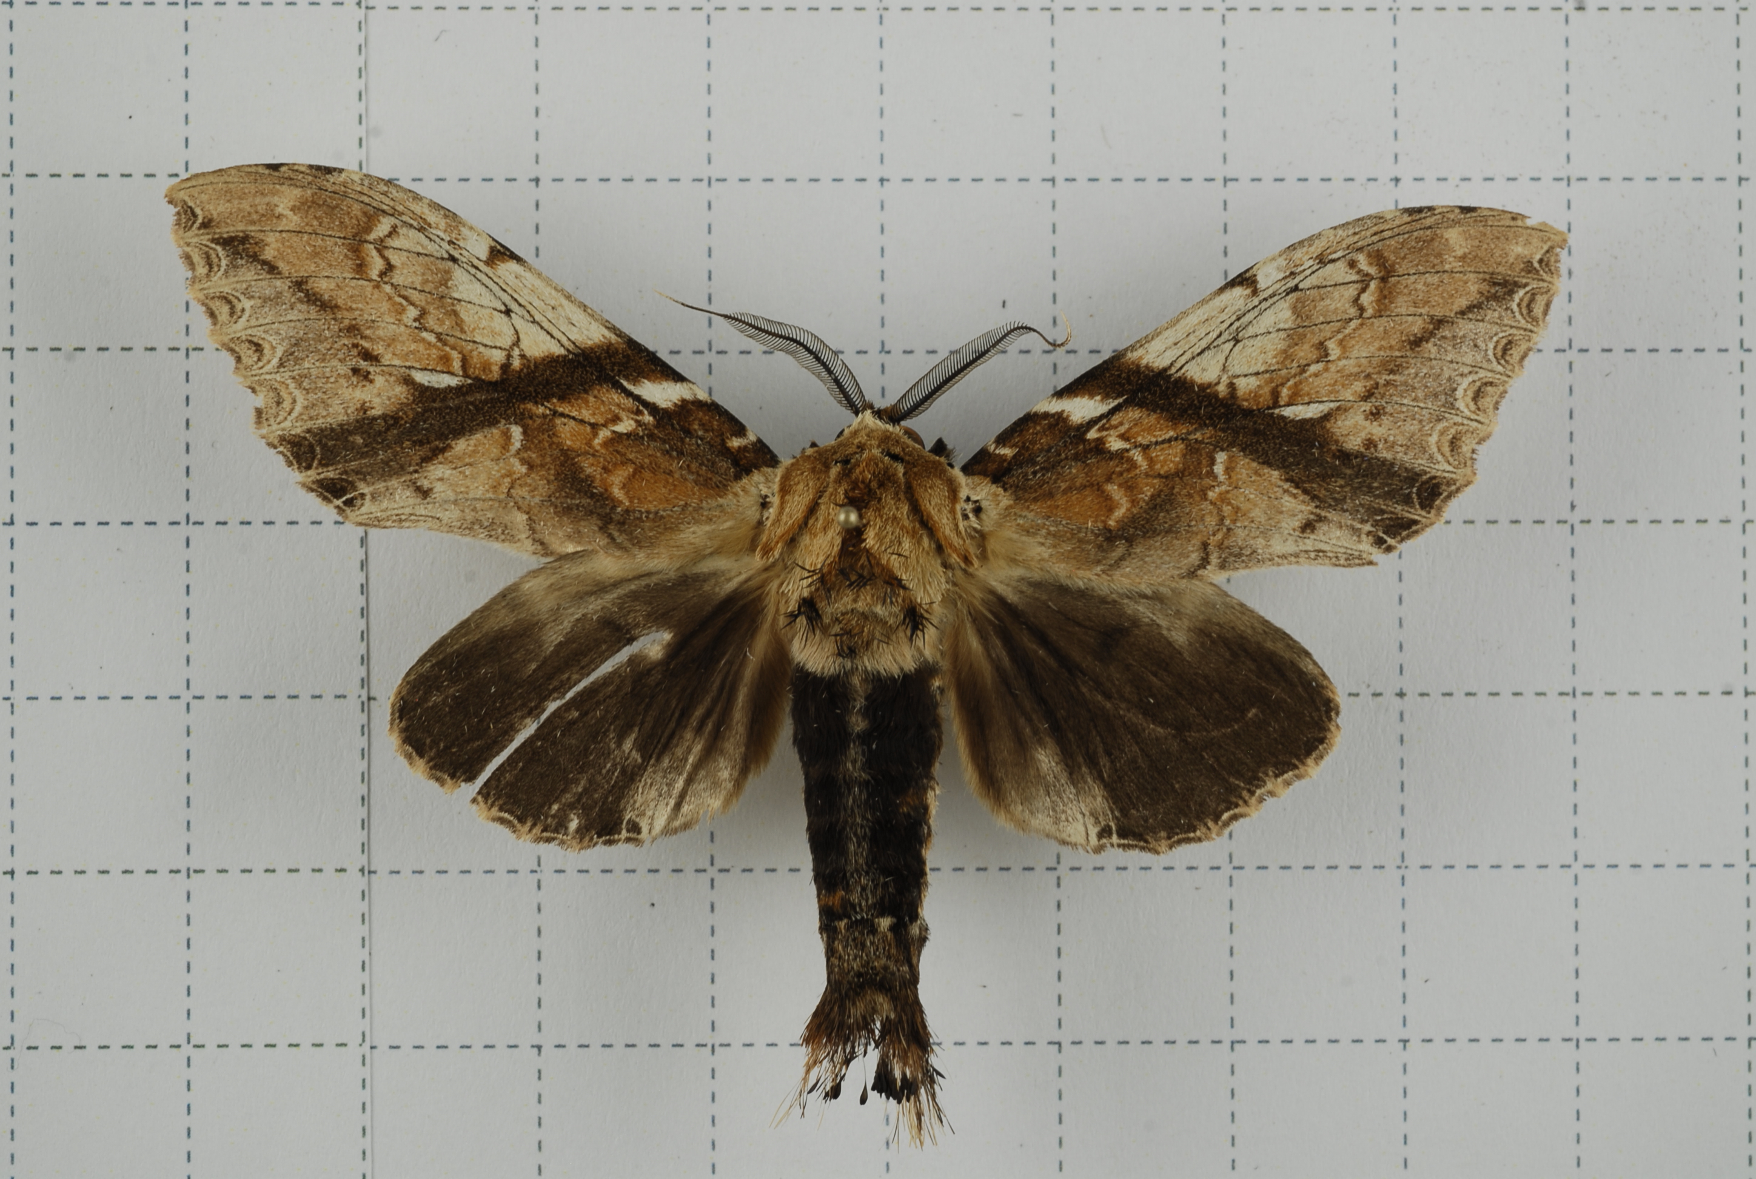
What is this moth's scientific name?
Dudusa nobilis
